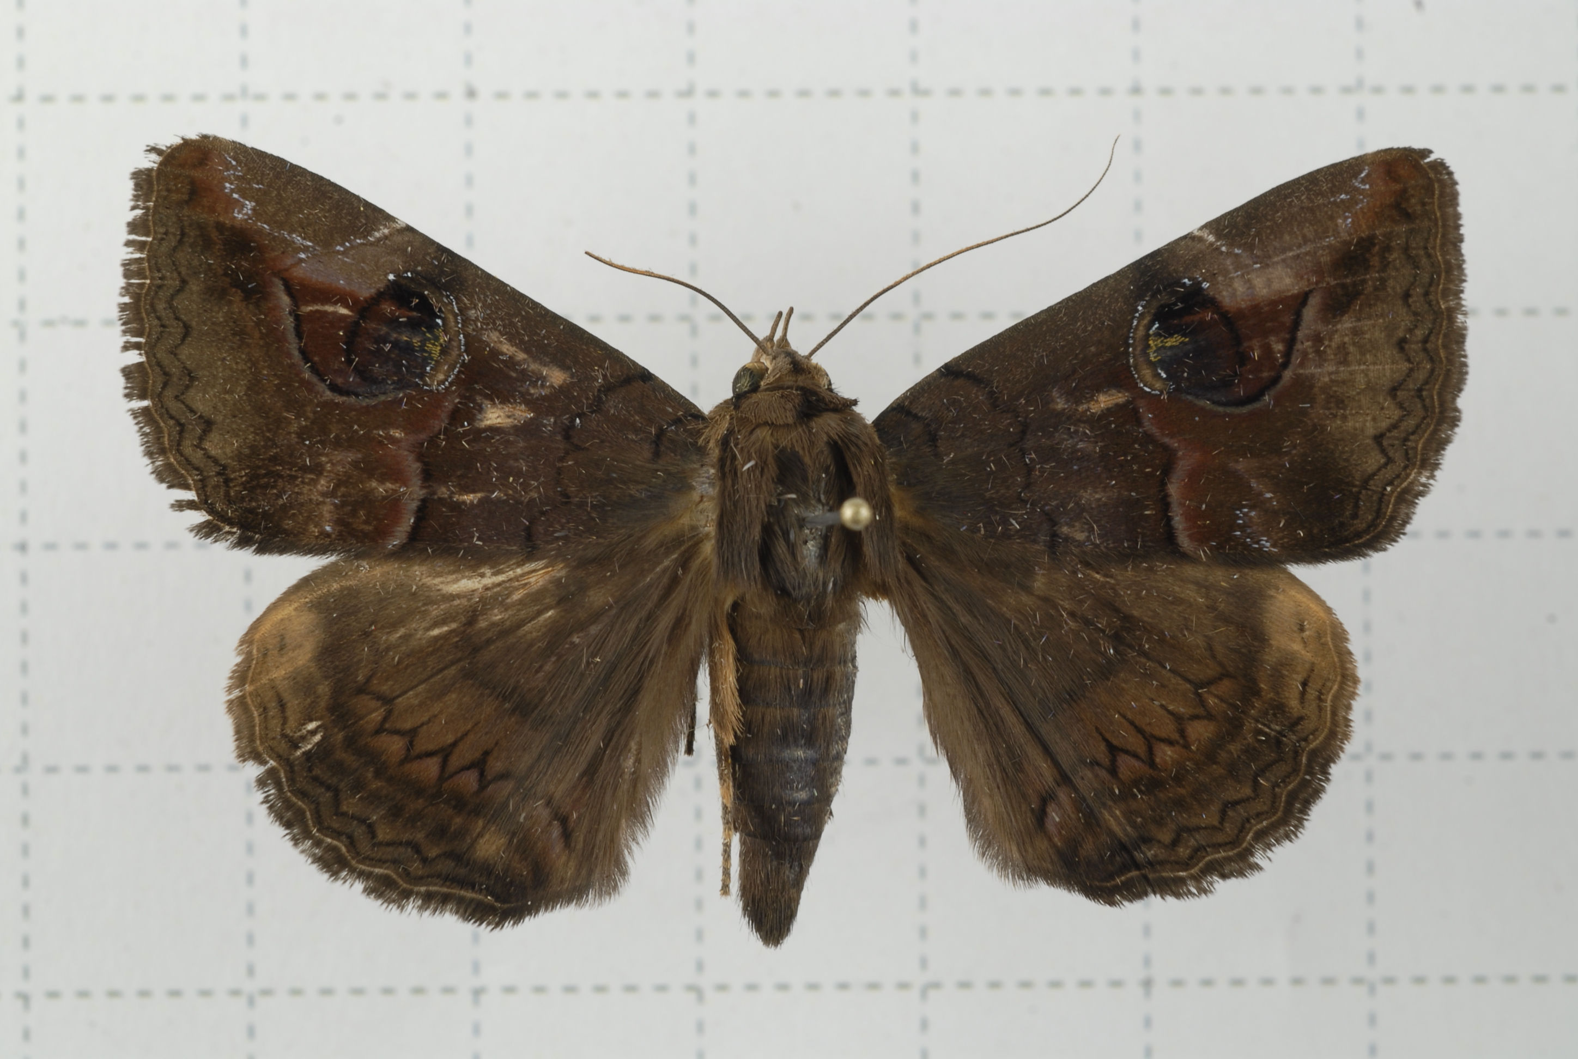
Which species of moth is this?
Ommatophora luminosa
